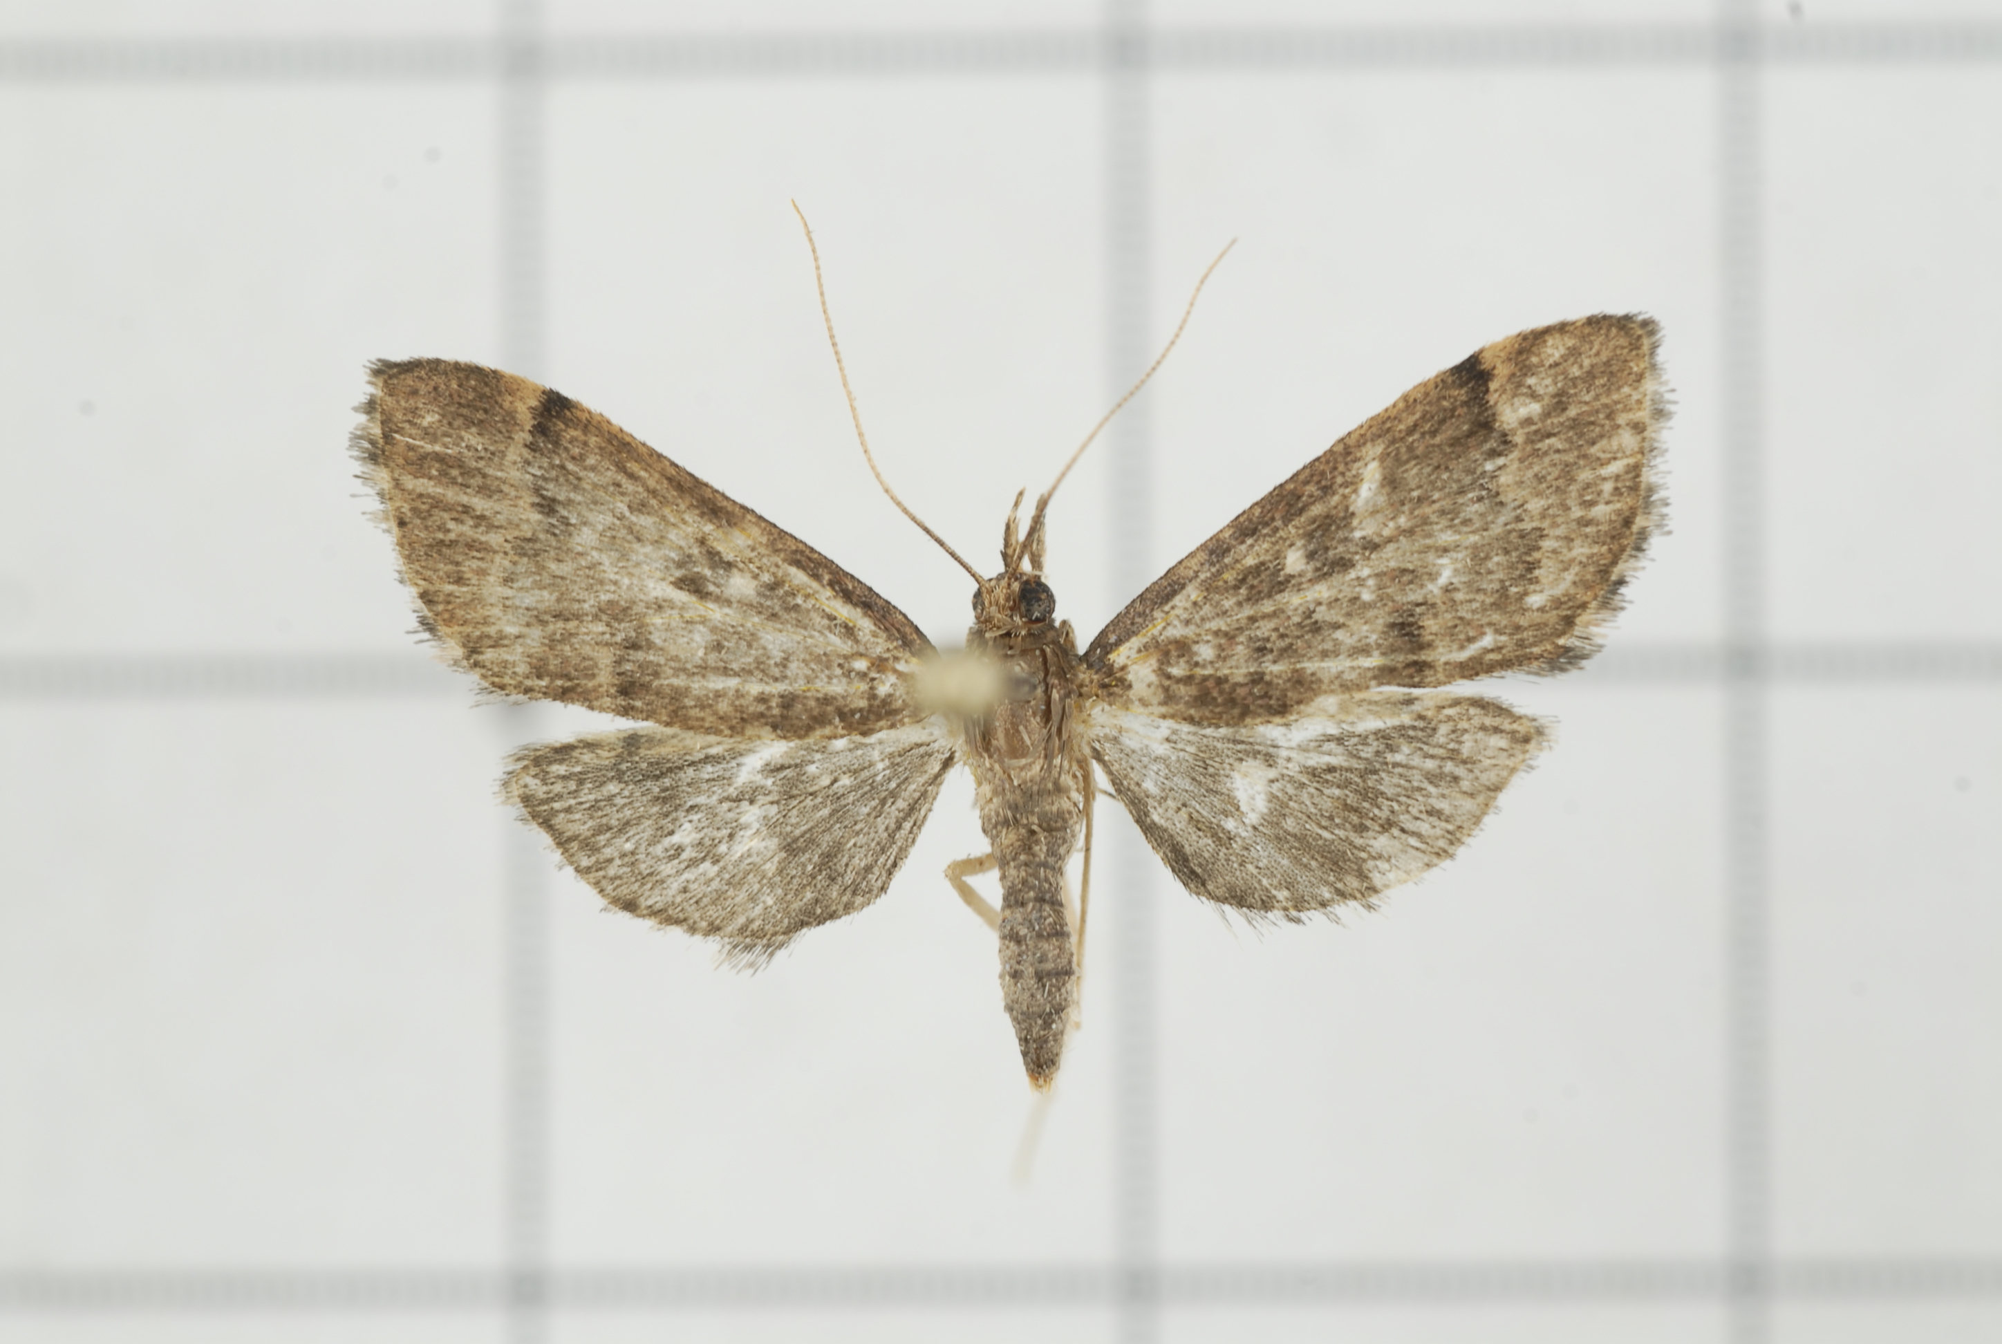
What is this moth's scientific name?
Camptomastix hisbonalis
